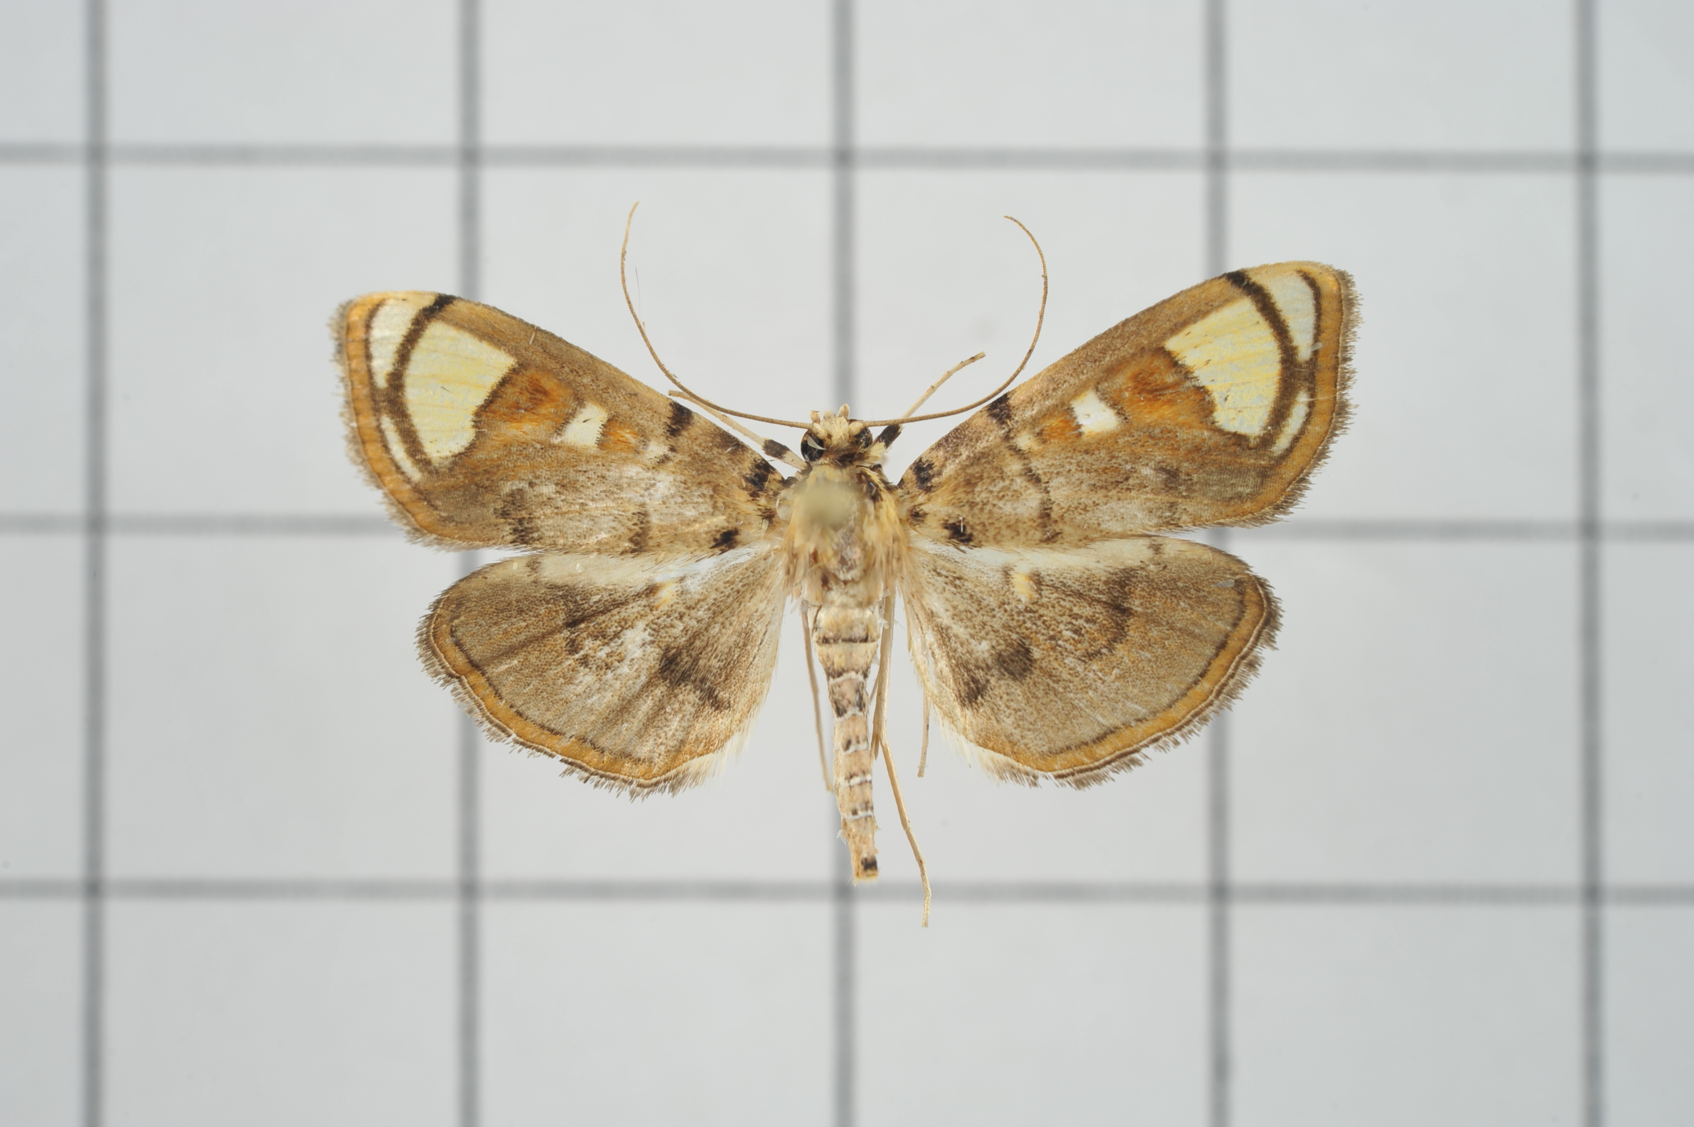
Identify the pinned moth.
Pycnarmon pantherata
